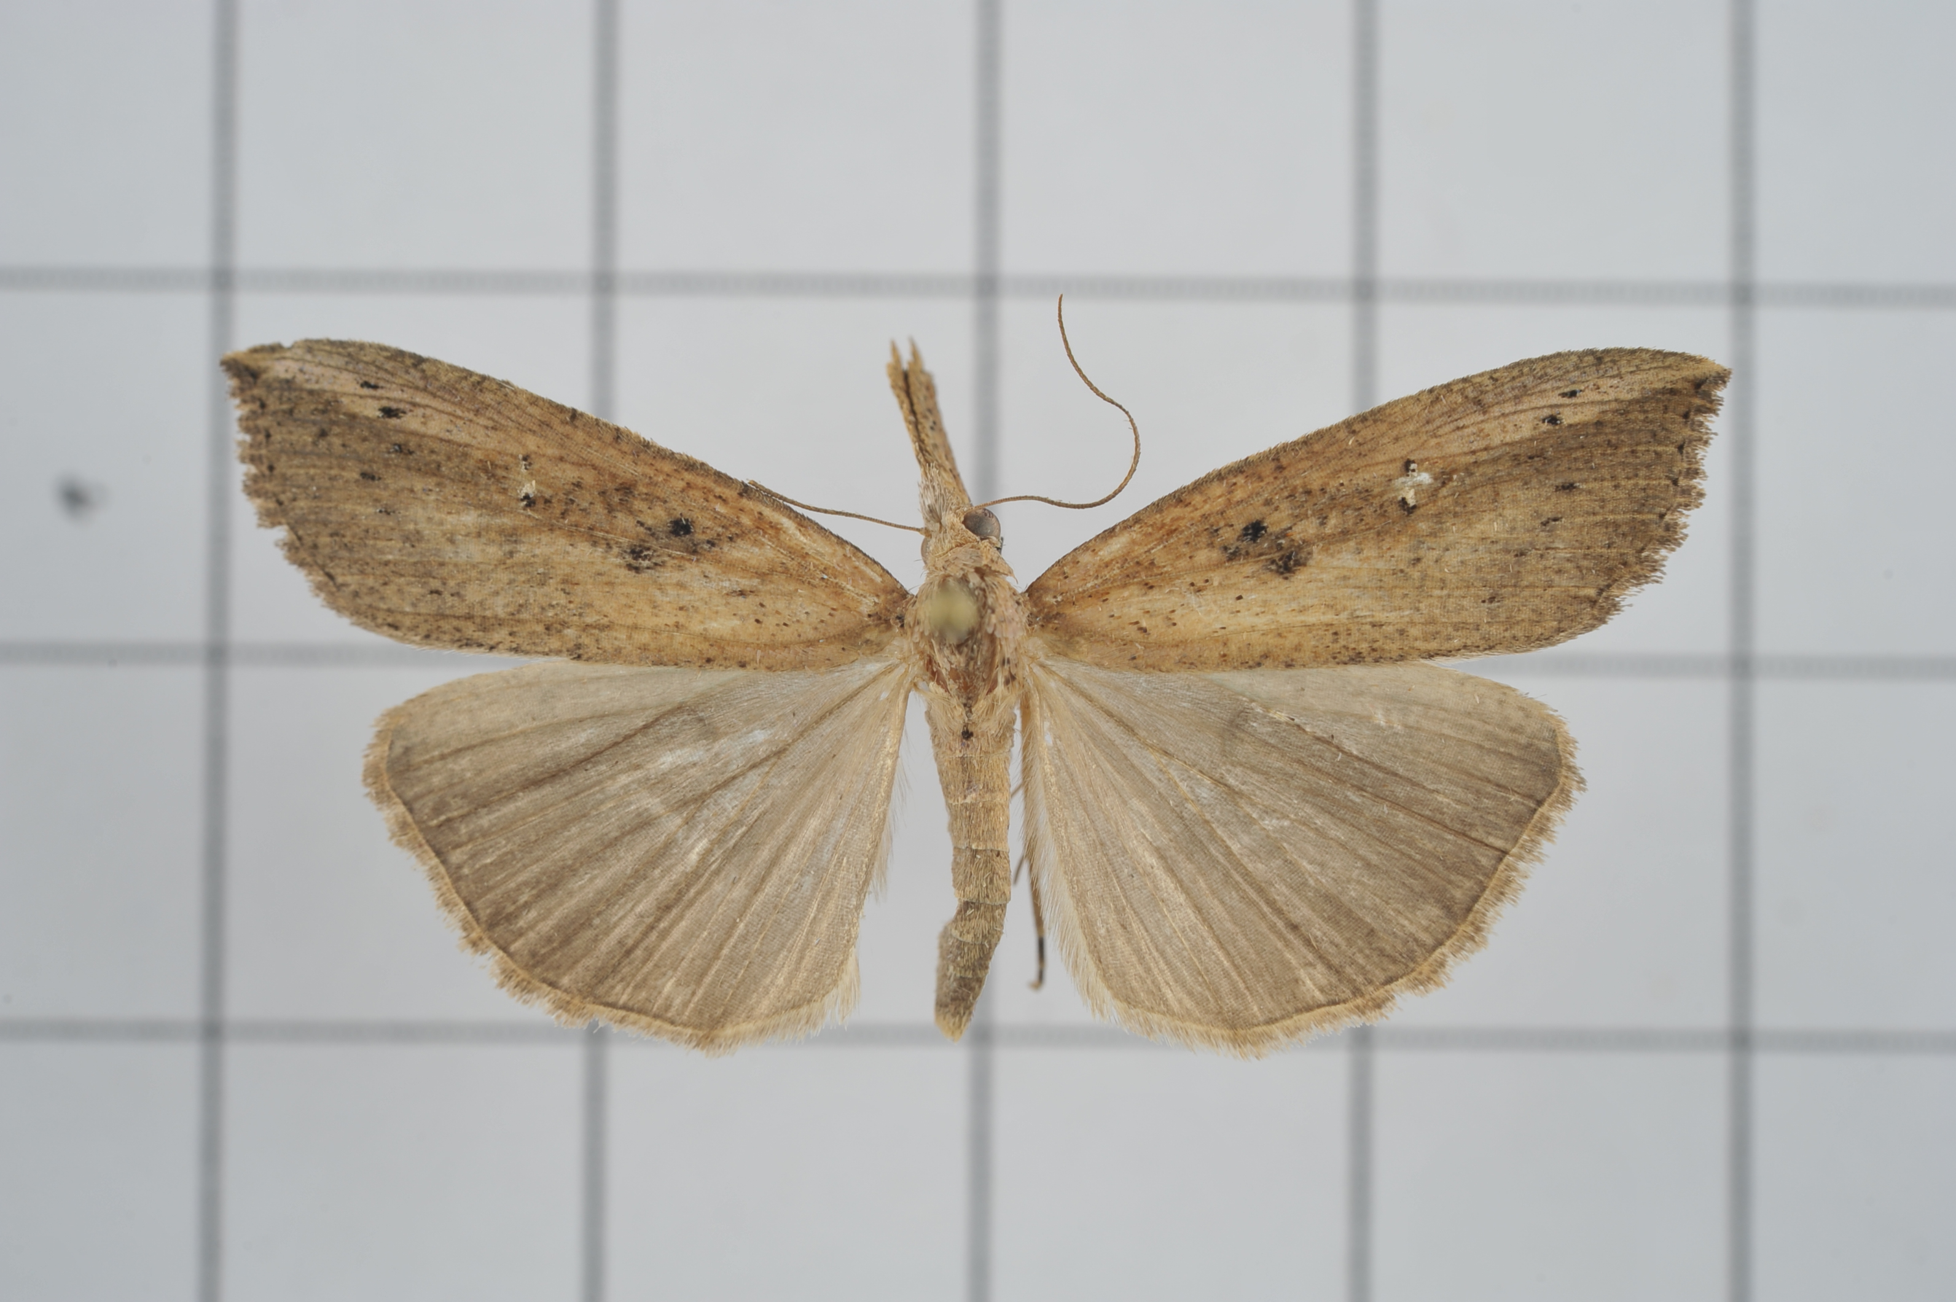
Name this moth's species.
Hypena longipennis
